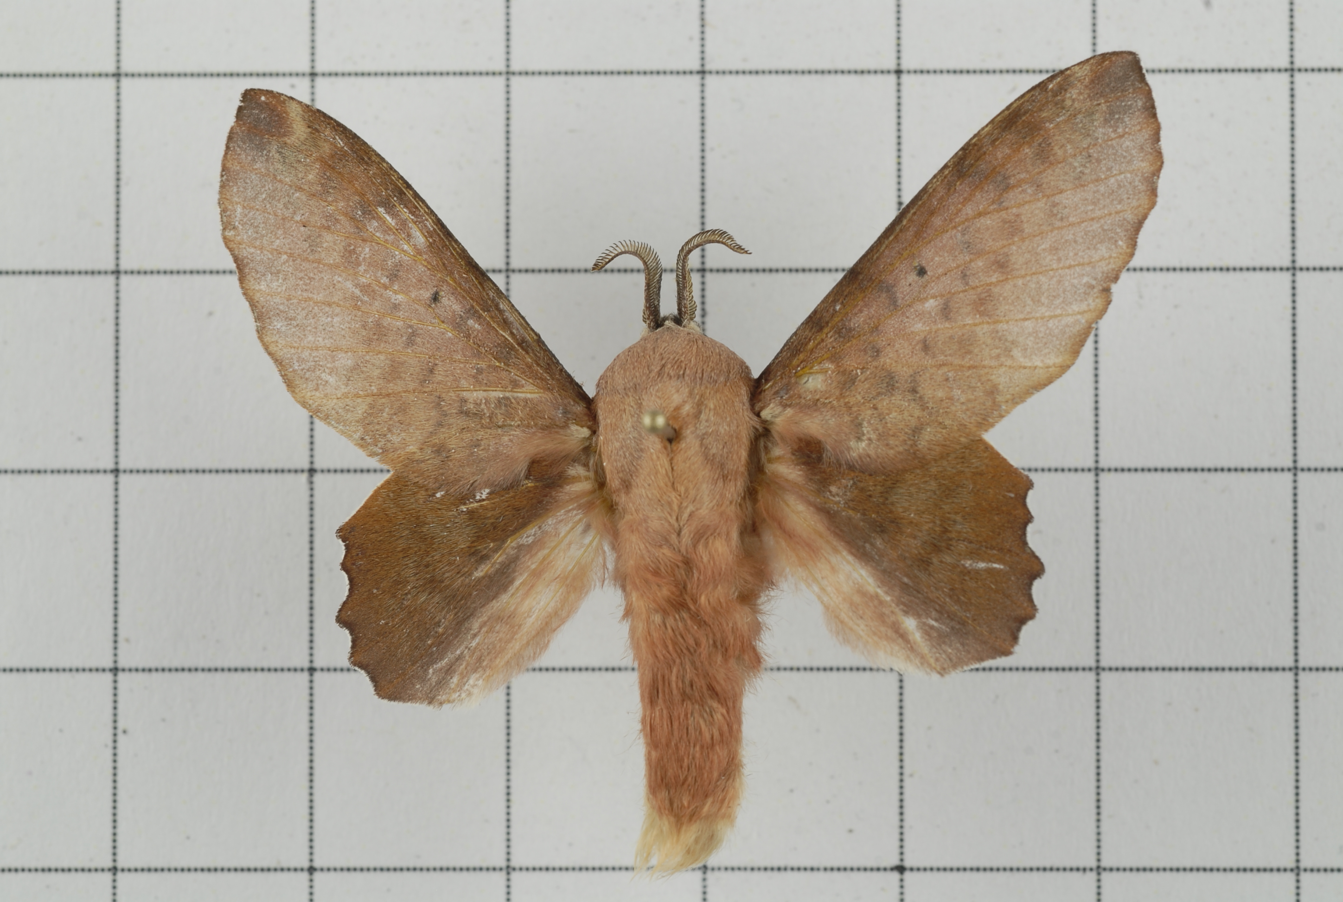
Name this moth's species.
Paradoxopla sinuata taiwana
